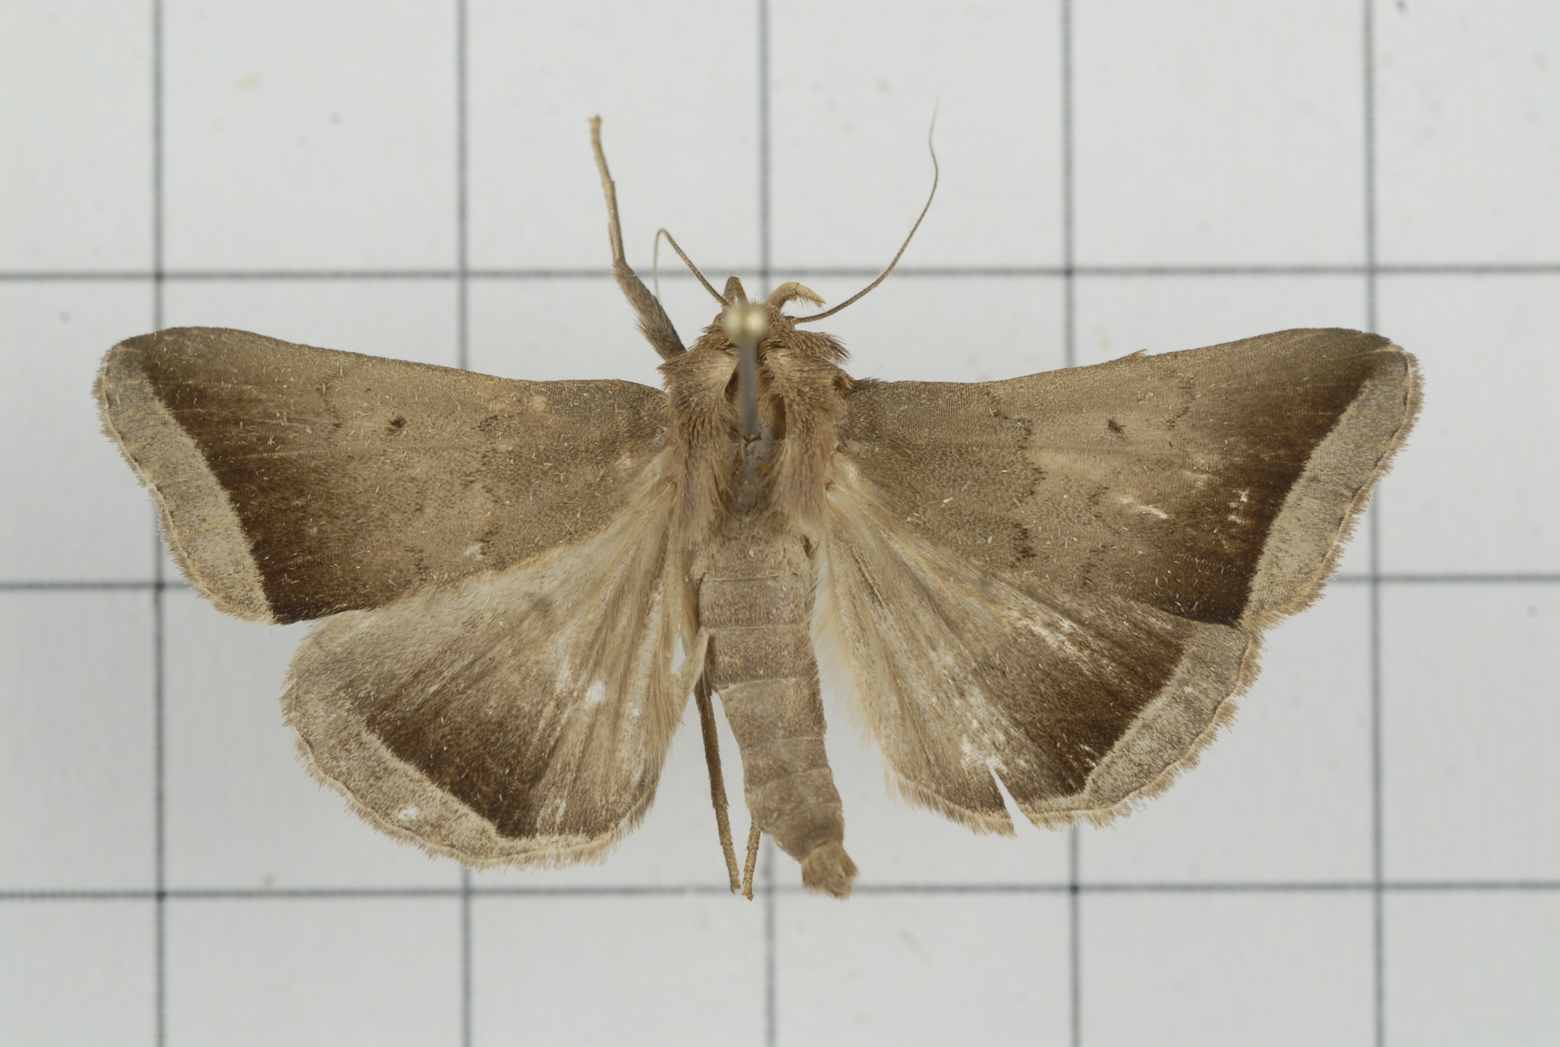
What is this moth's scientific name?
Simplicia bimarginata
